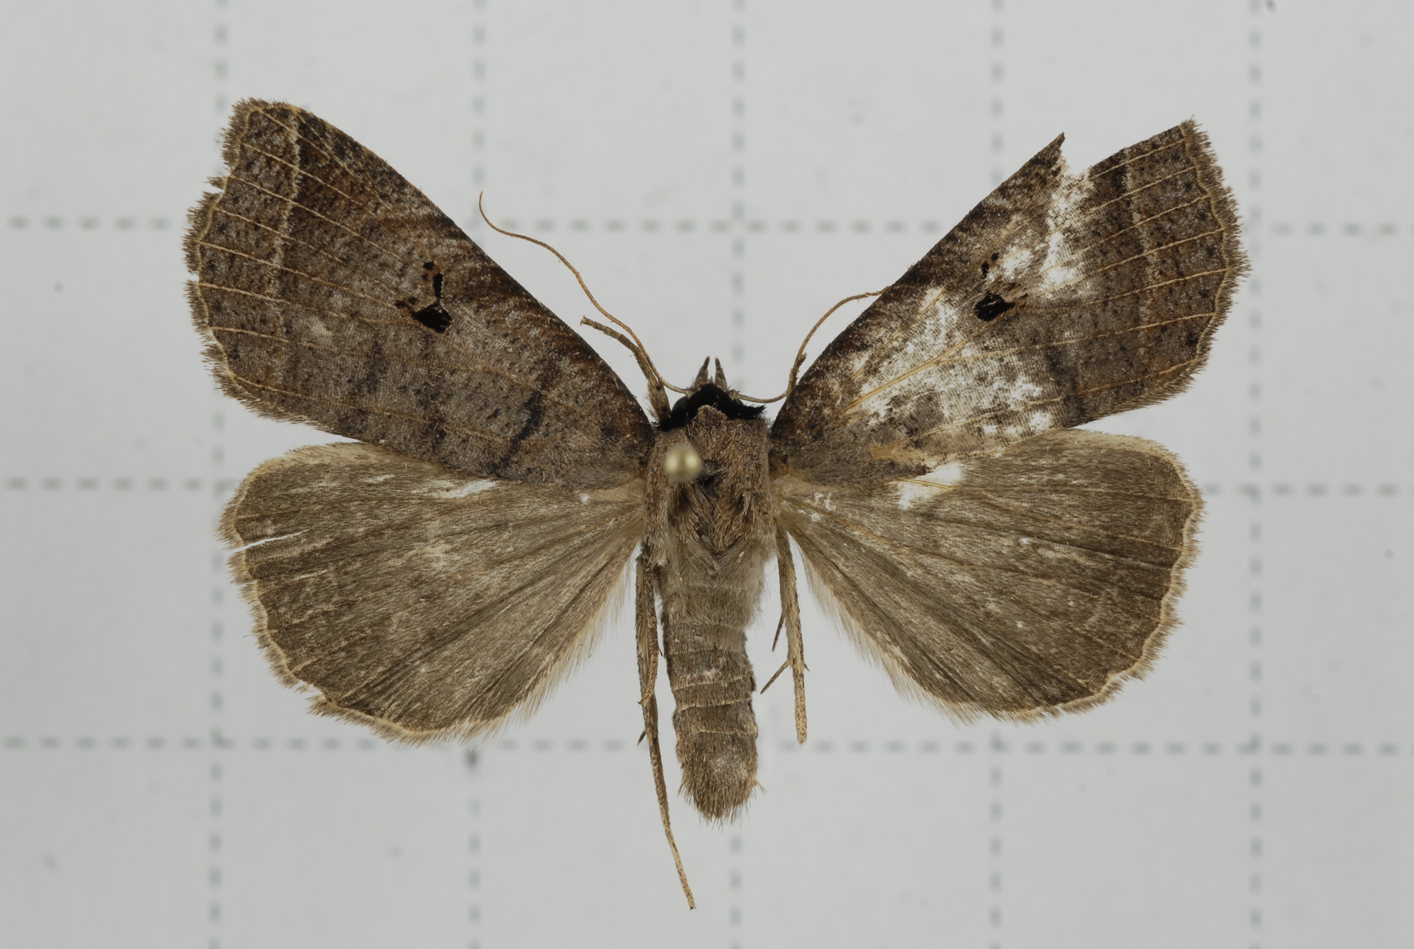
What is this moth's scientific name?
Lygephila dorsigera
